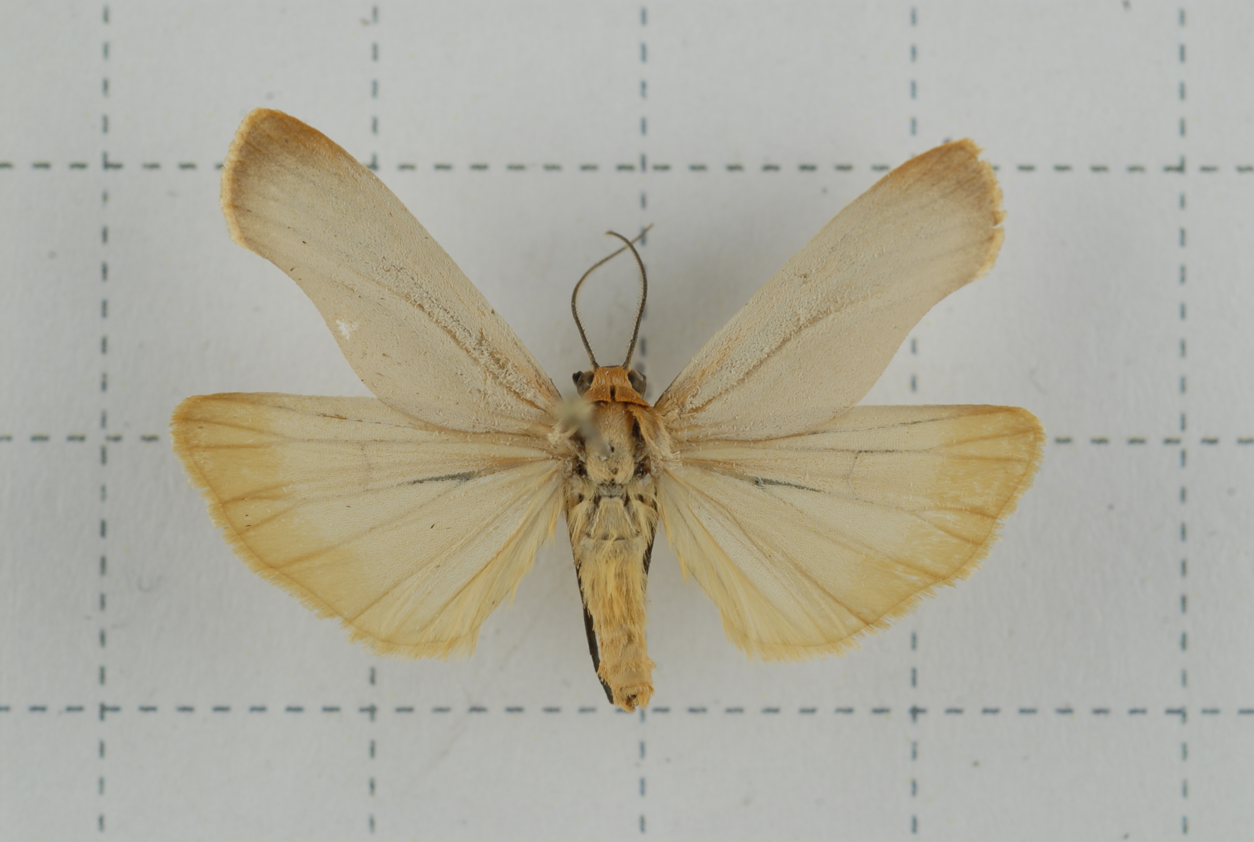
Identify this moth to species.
Katha emberifera
